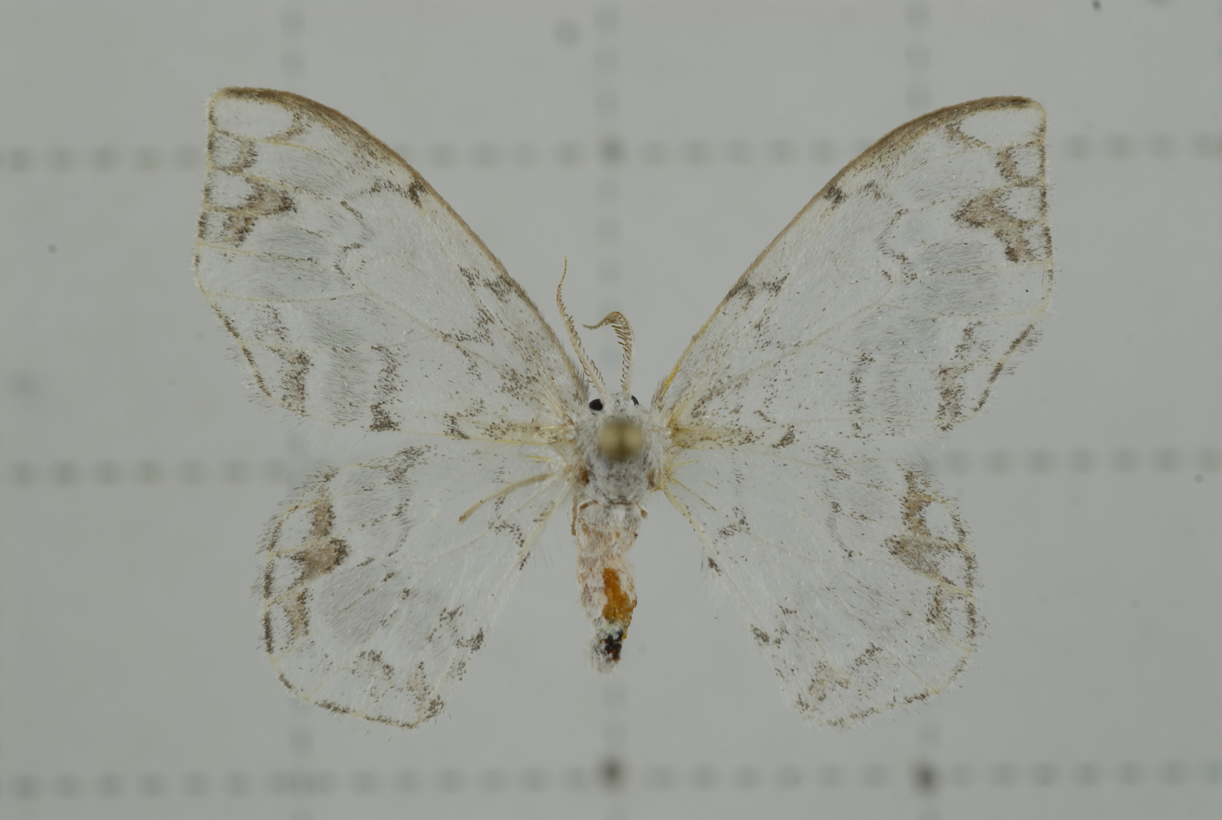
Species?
Auzatellodes arizana
